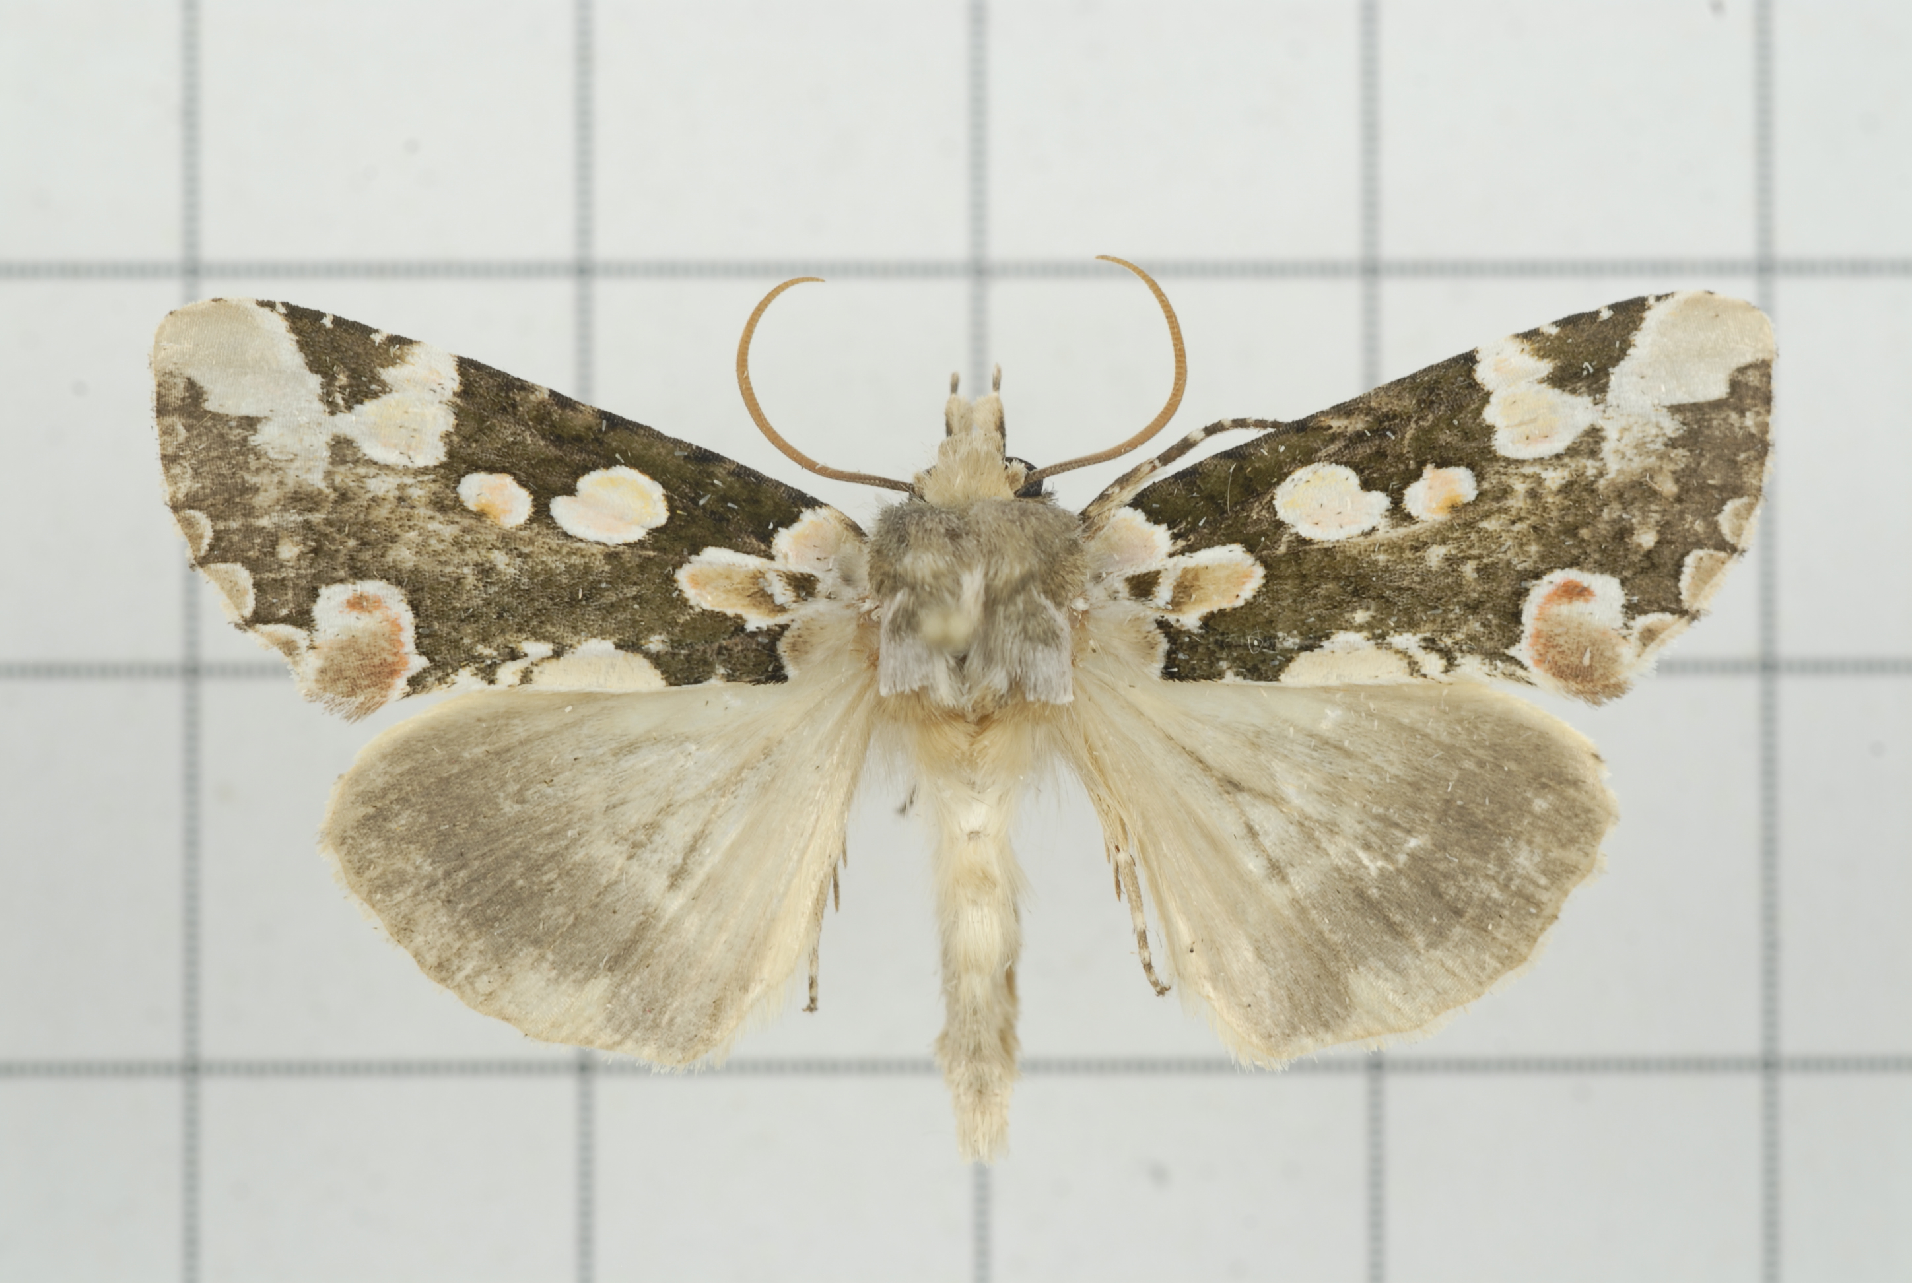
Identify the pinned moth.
Horithyatira decorata takamukui
